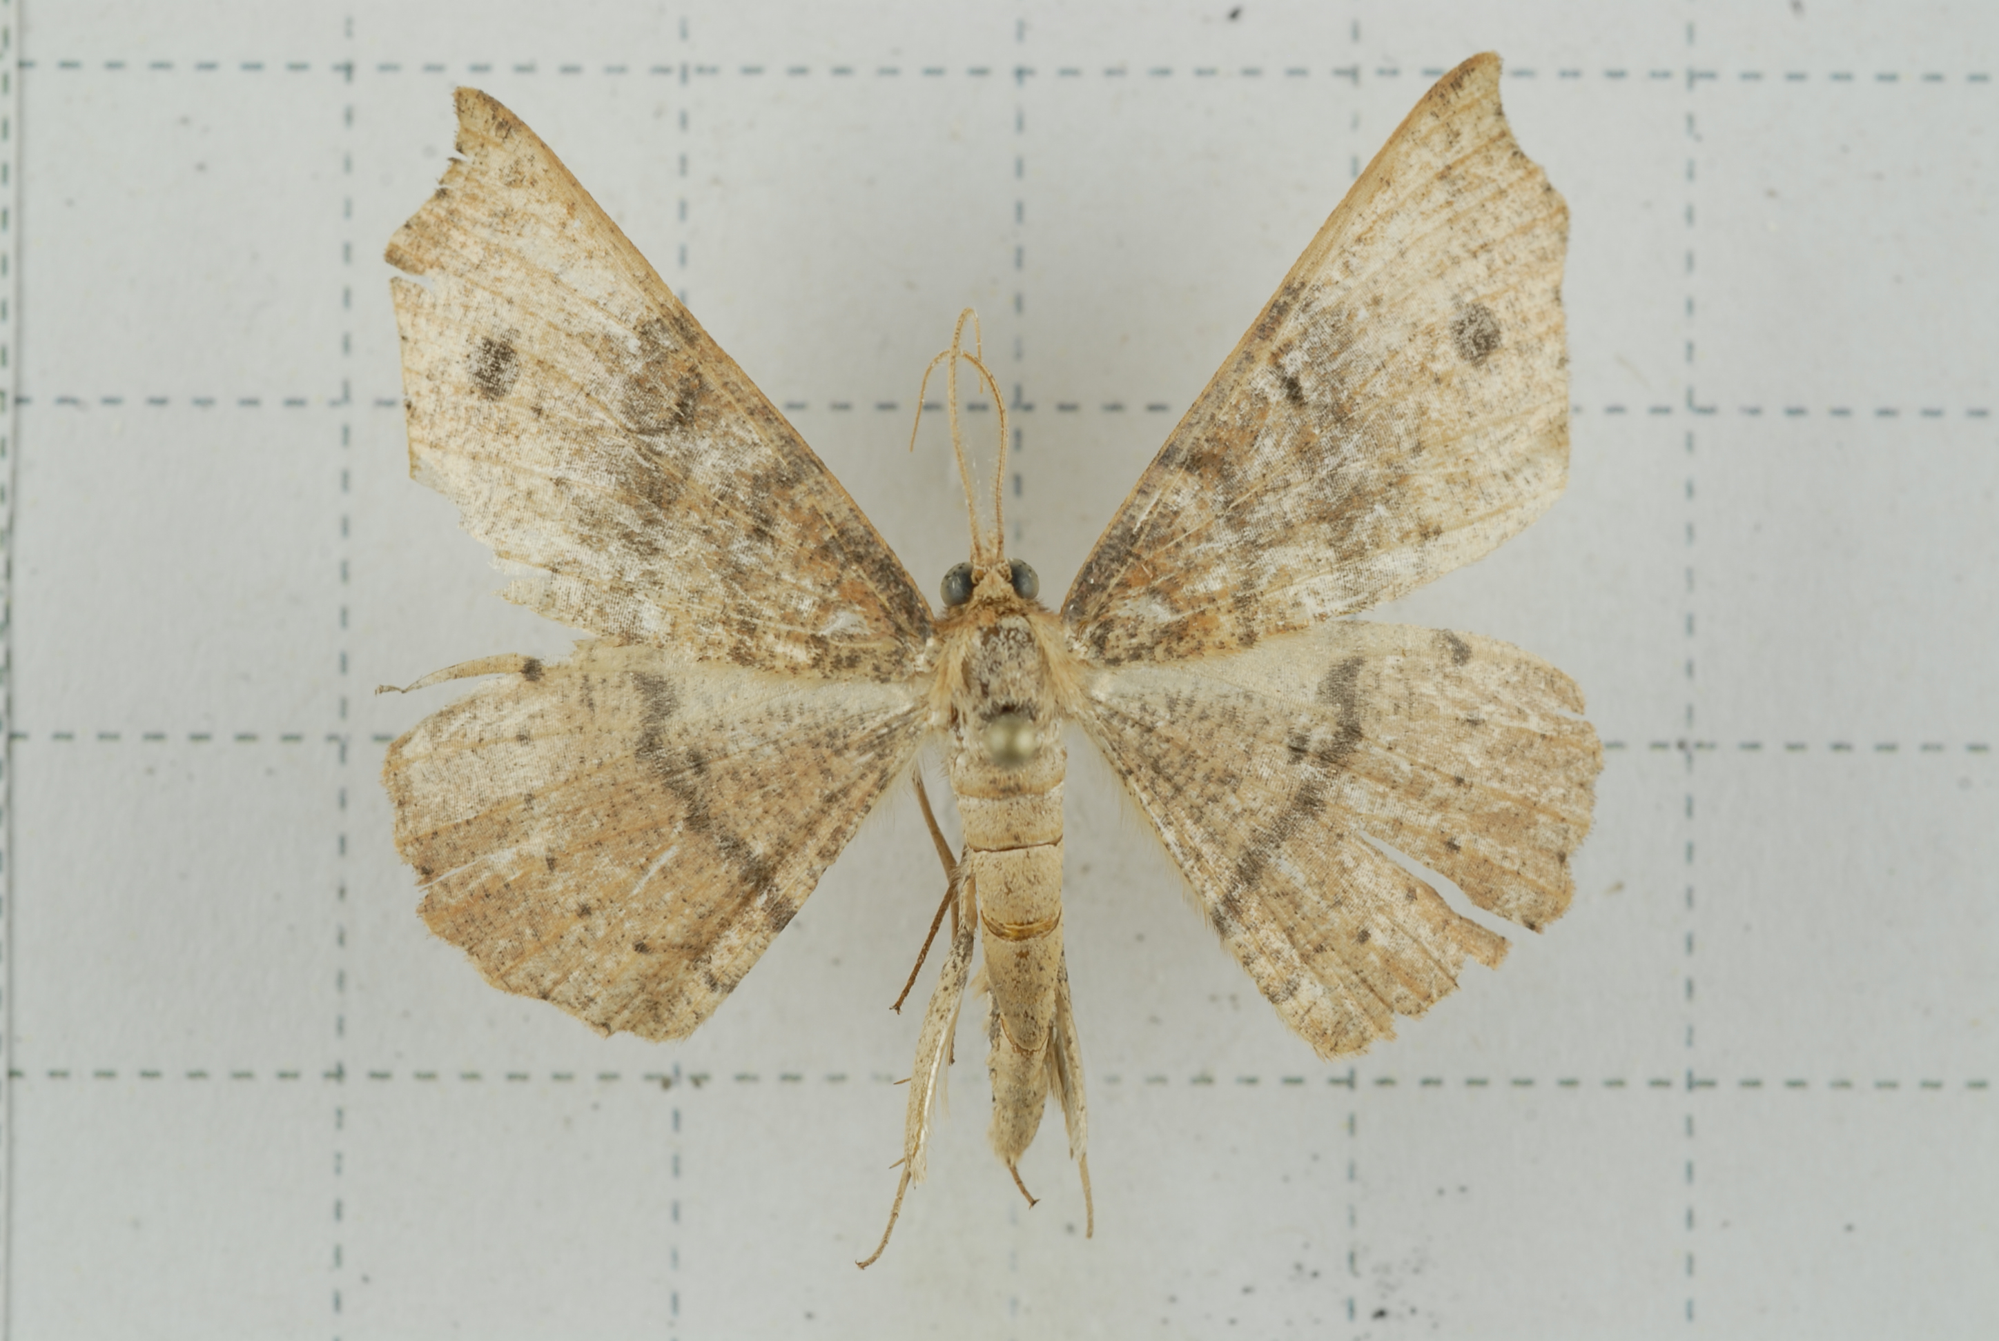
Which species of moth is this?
Xerodes albonotaria aritai
